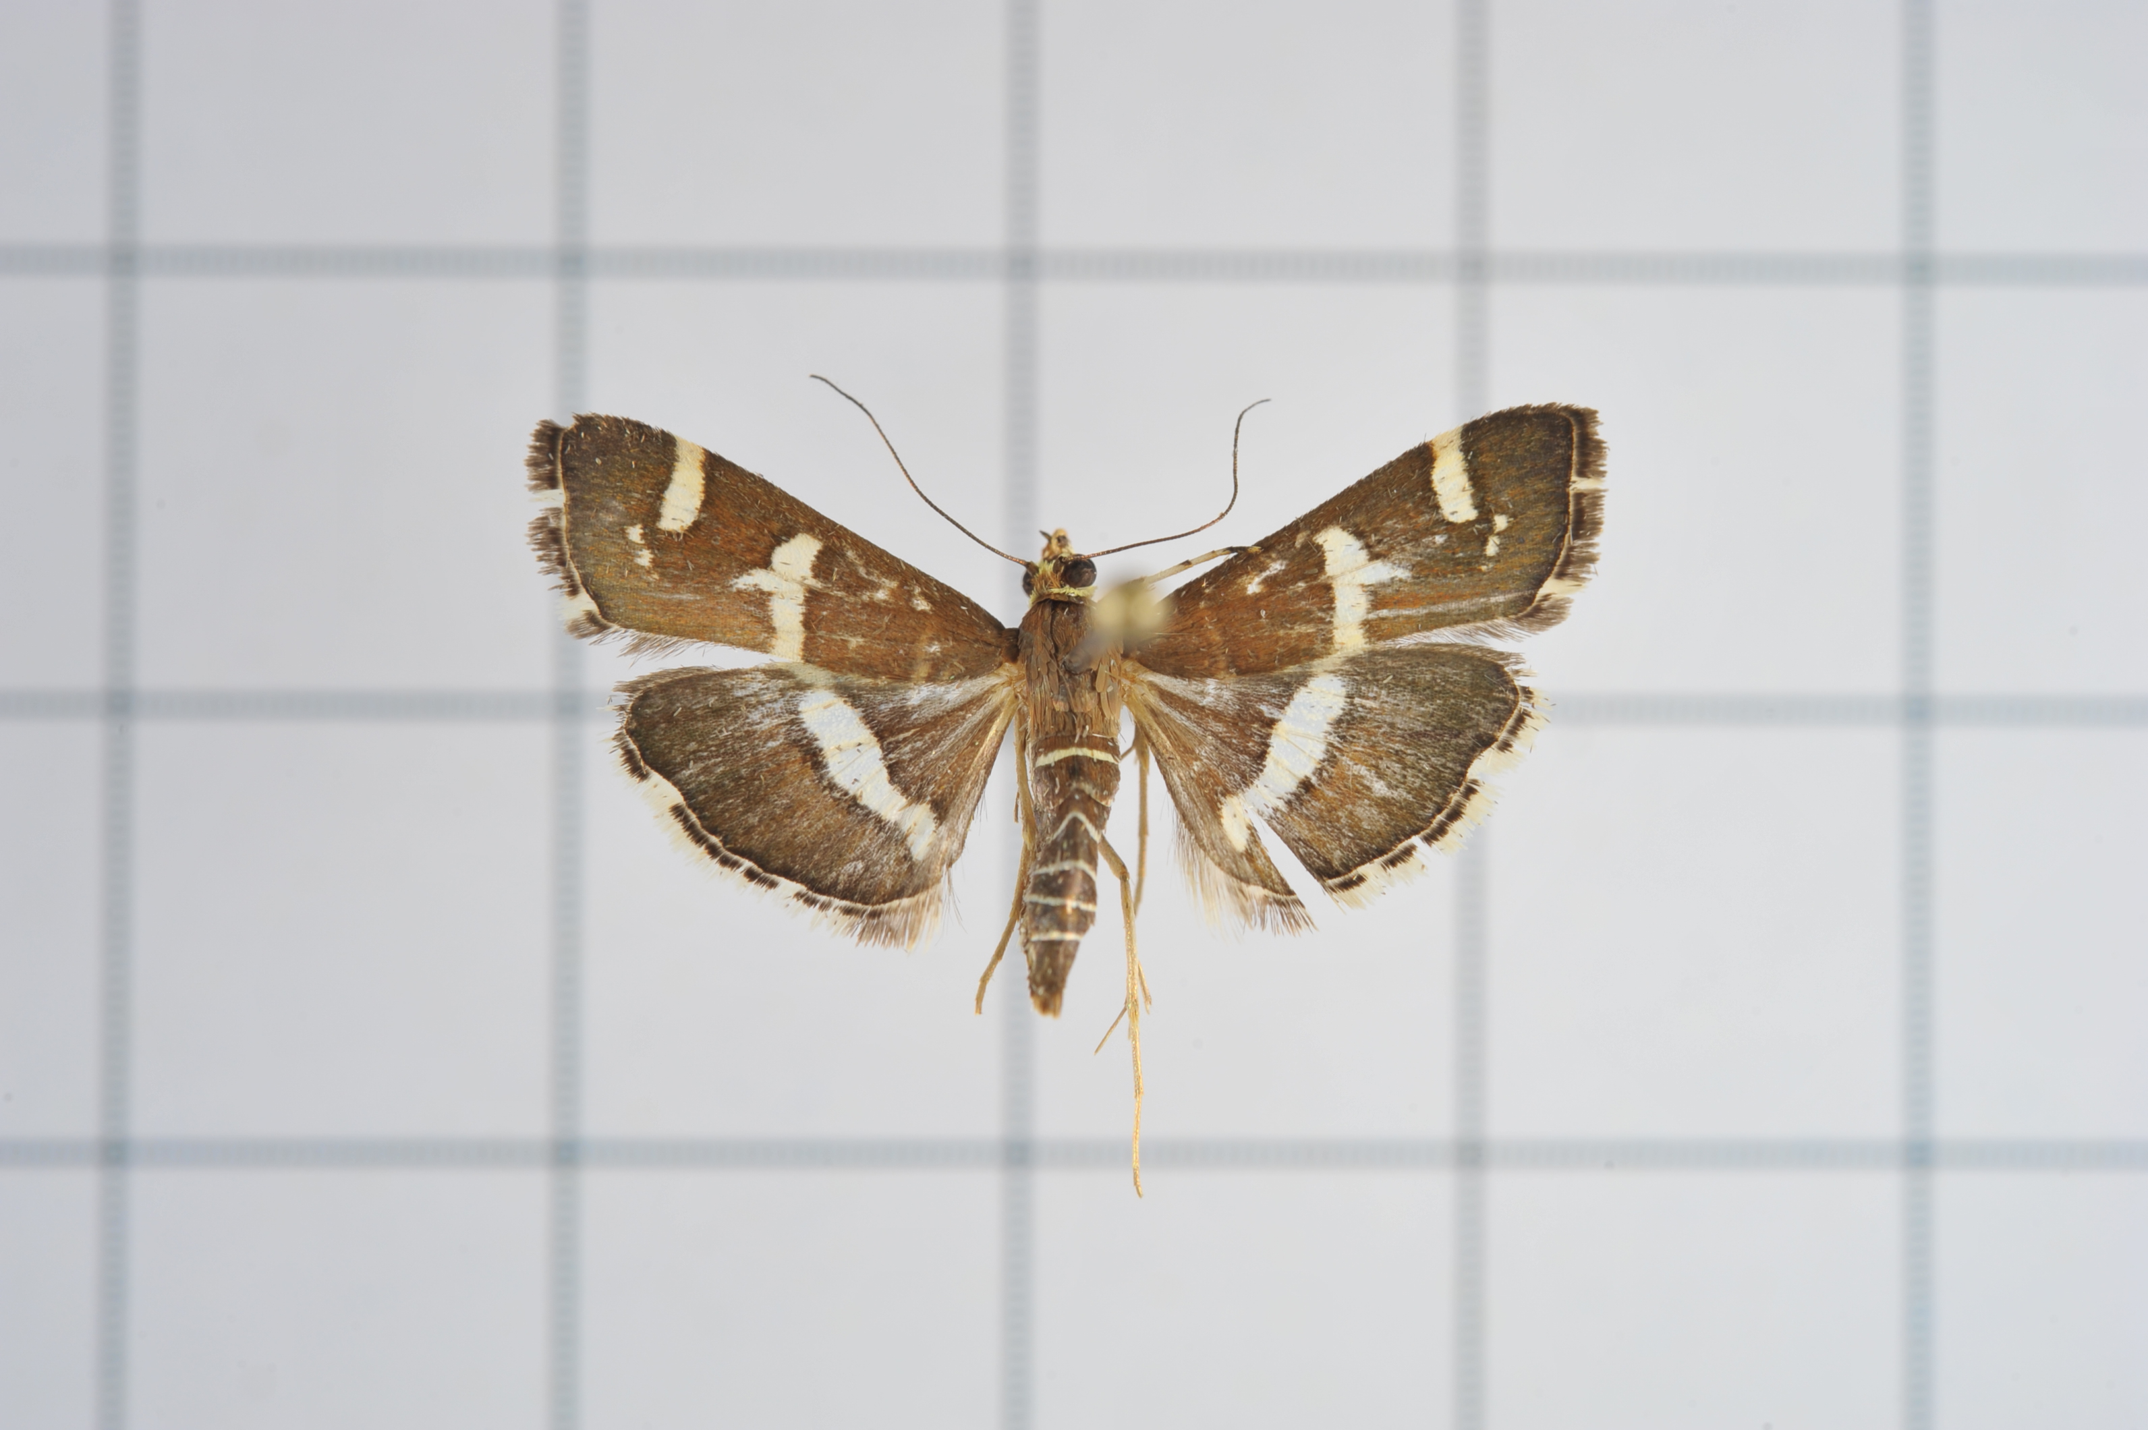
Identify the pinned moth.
Spoladea recurvalis
